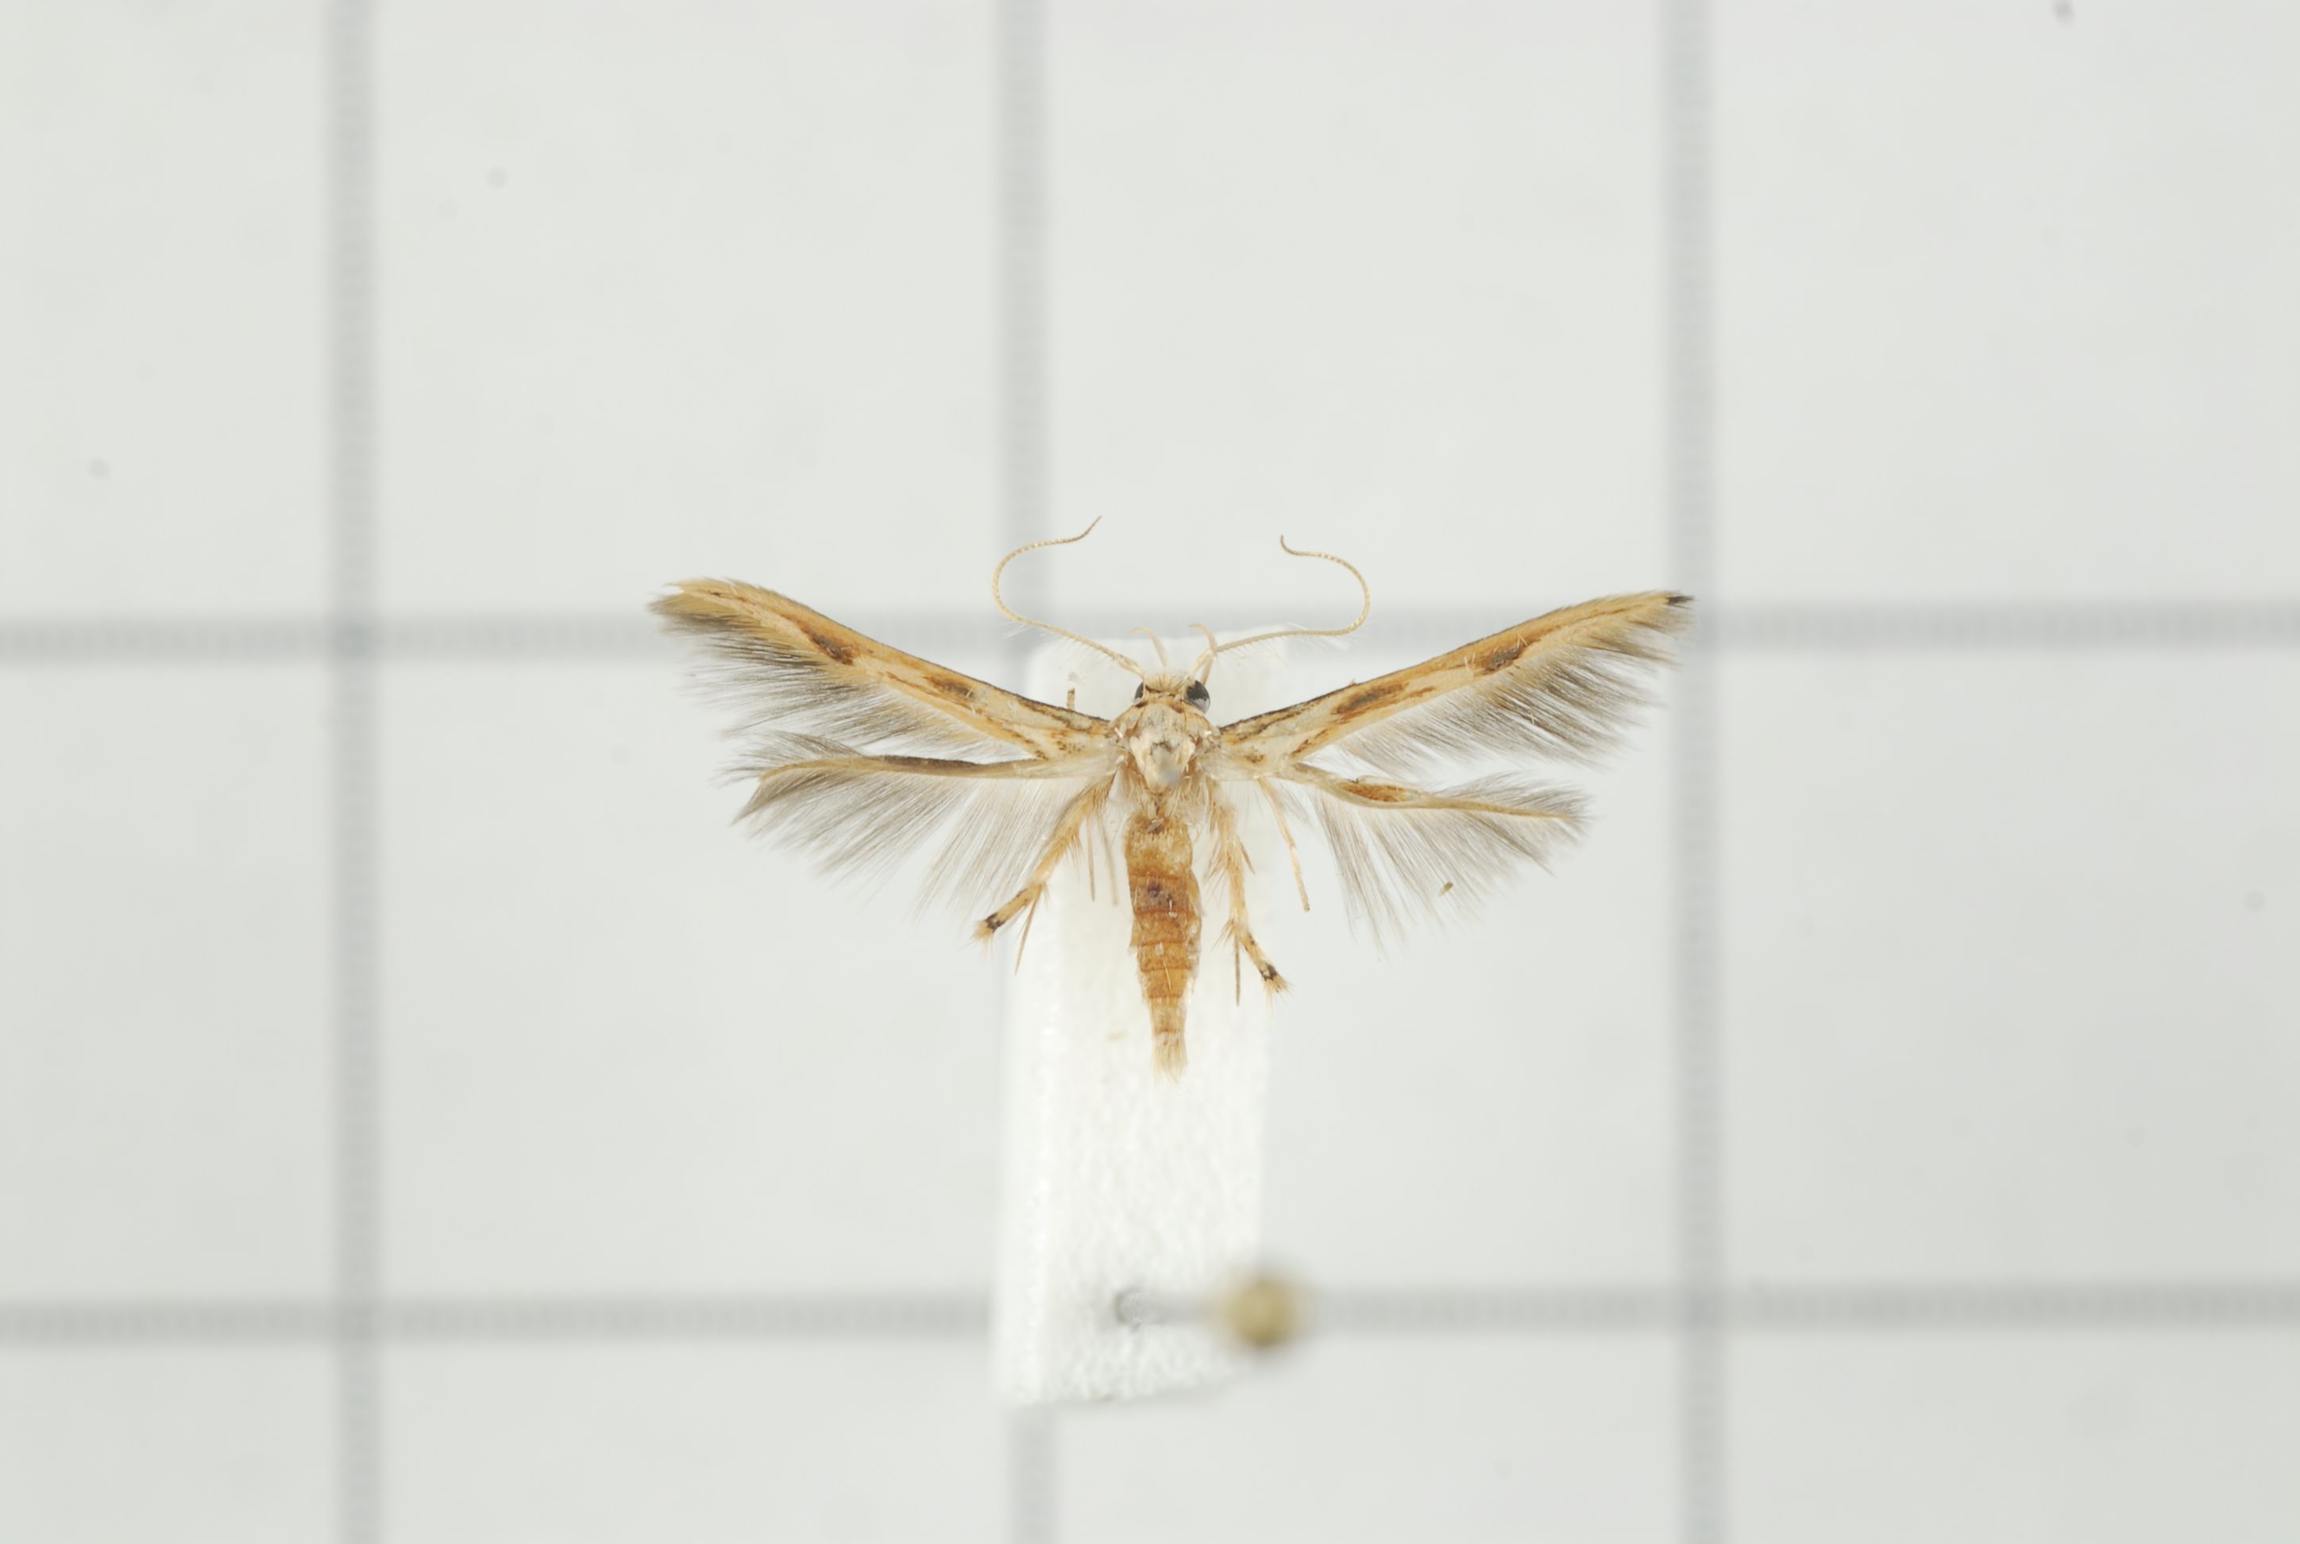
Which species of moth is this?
Stathmopoda stimulata
